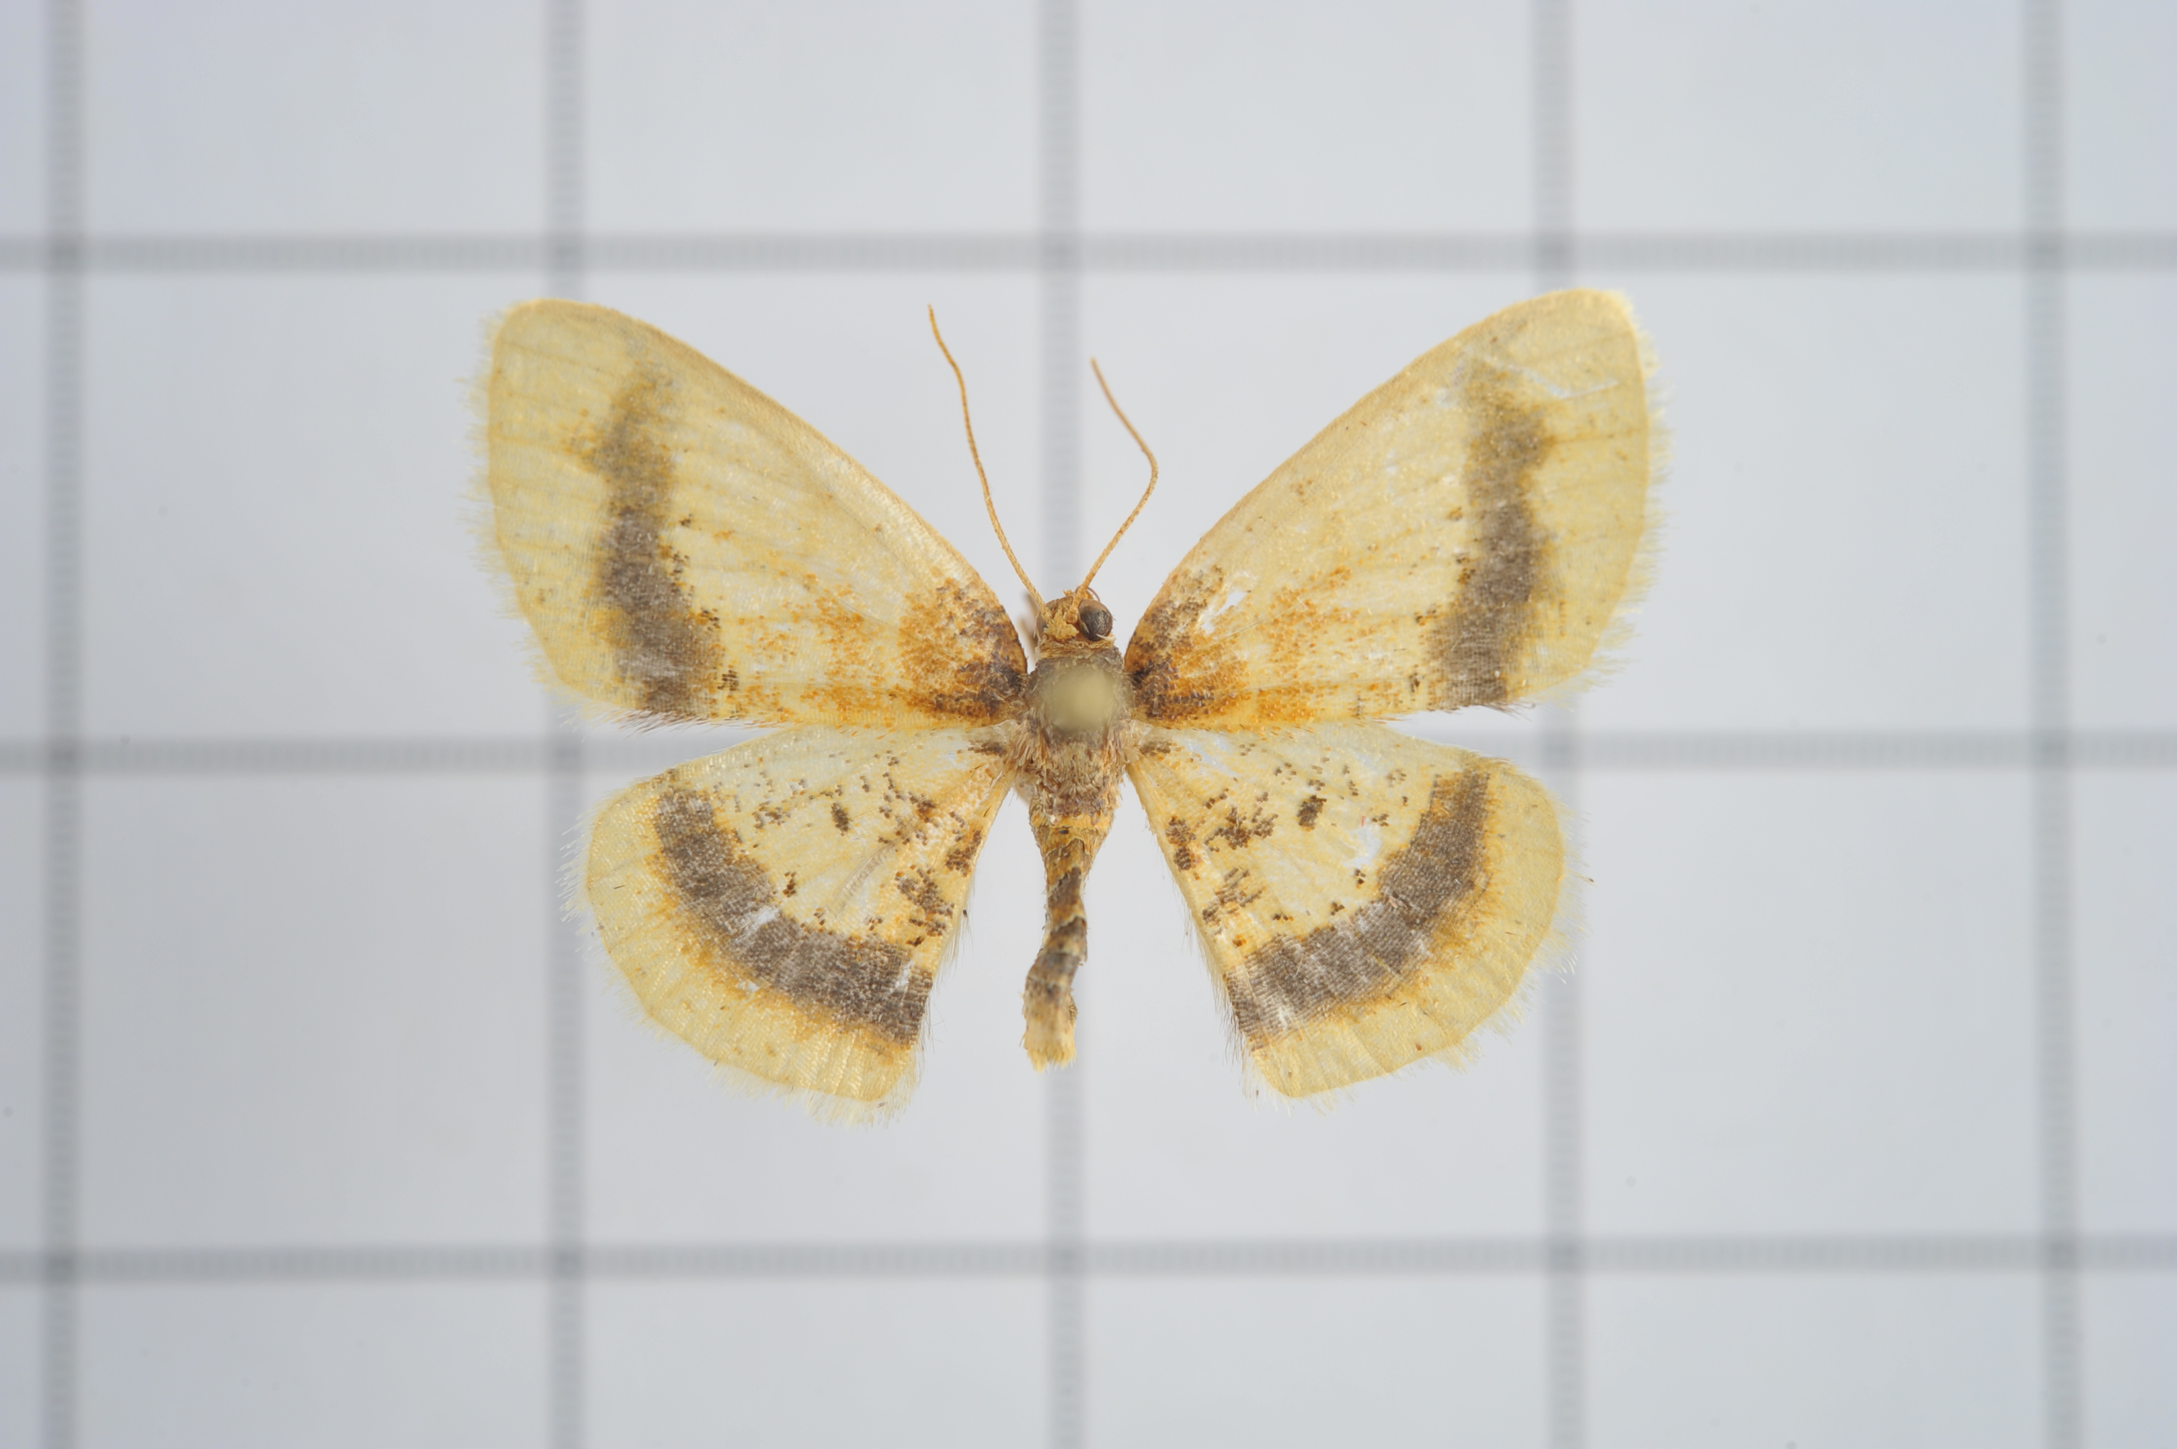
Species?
Ninodes watanabei
